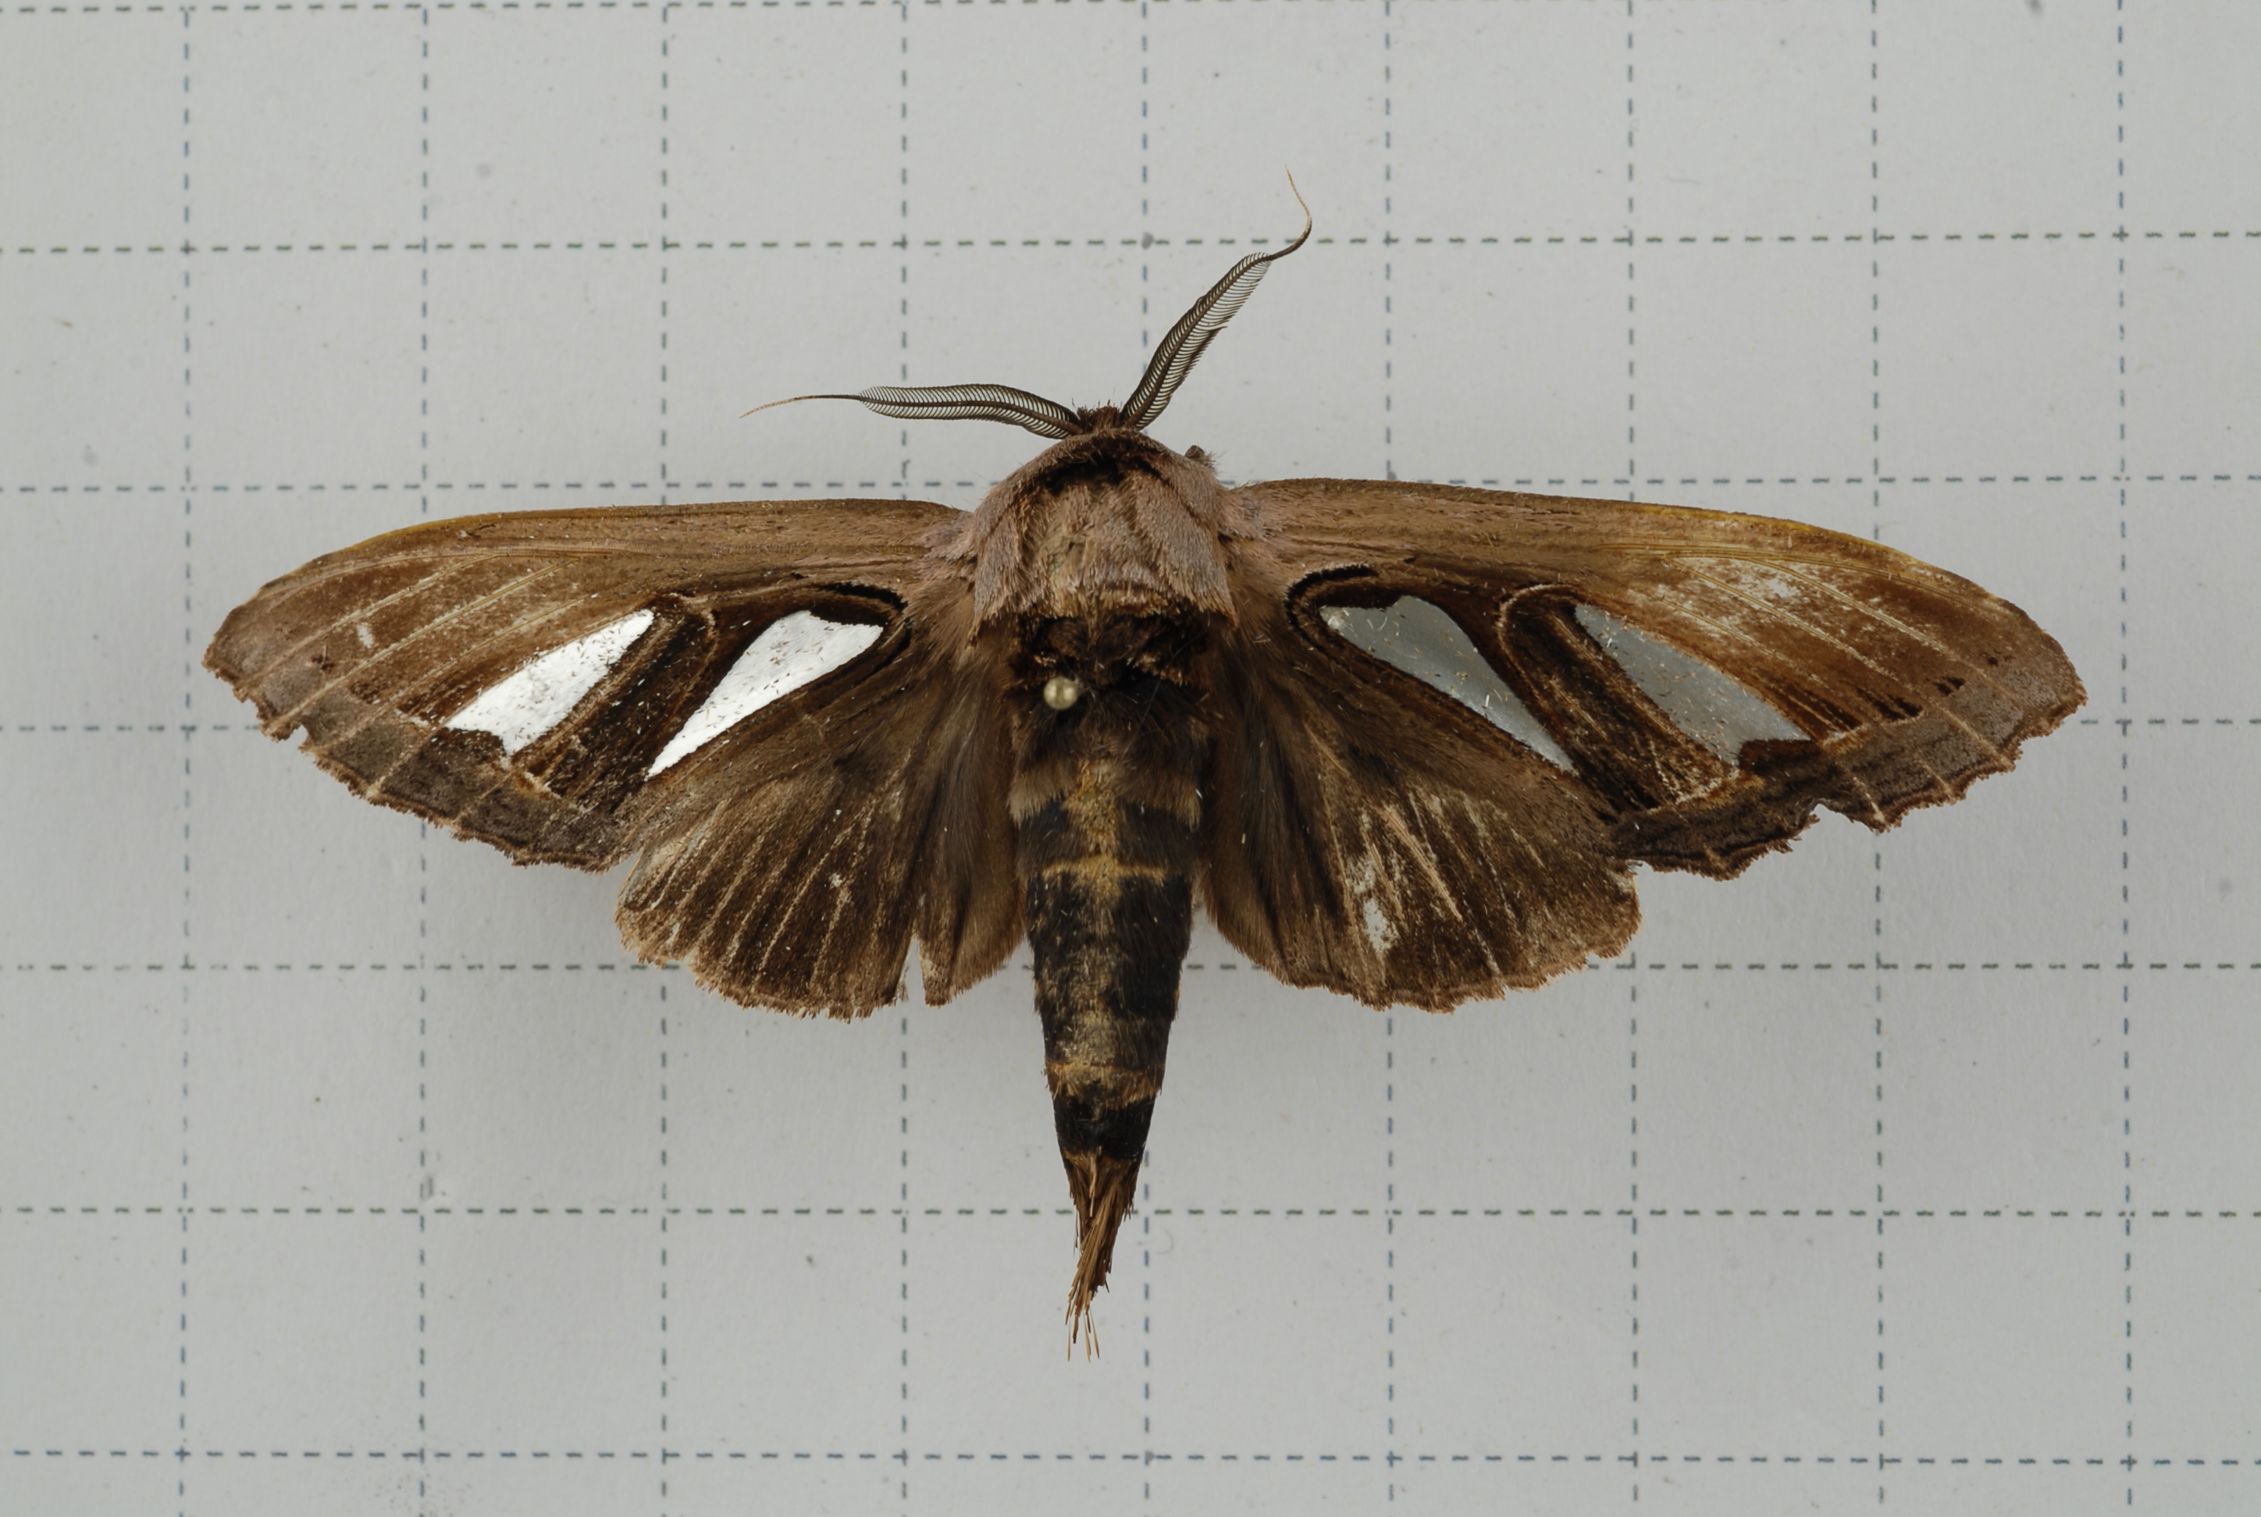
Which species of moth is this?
Tarsolepis japonica
